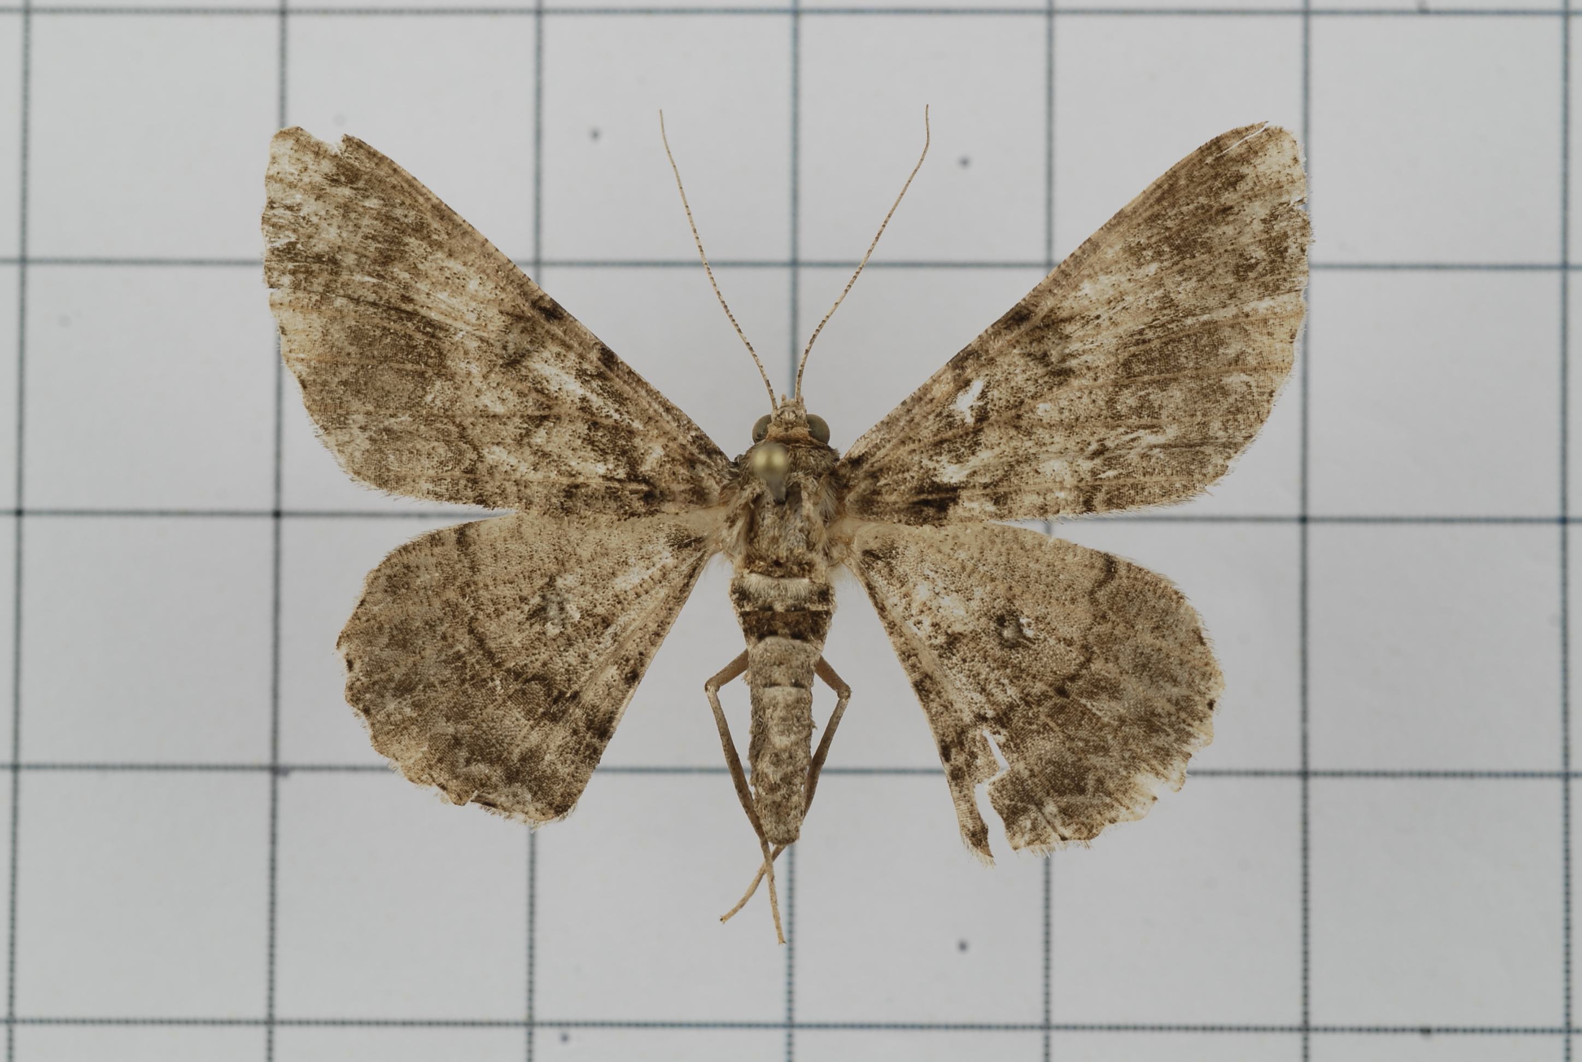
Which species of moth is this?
Cleora alienaria
